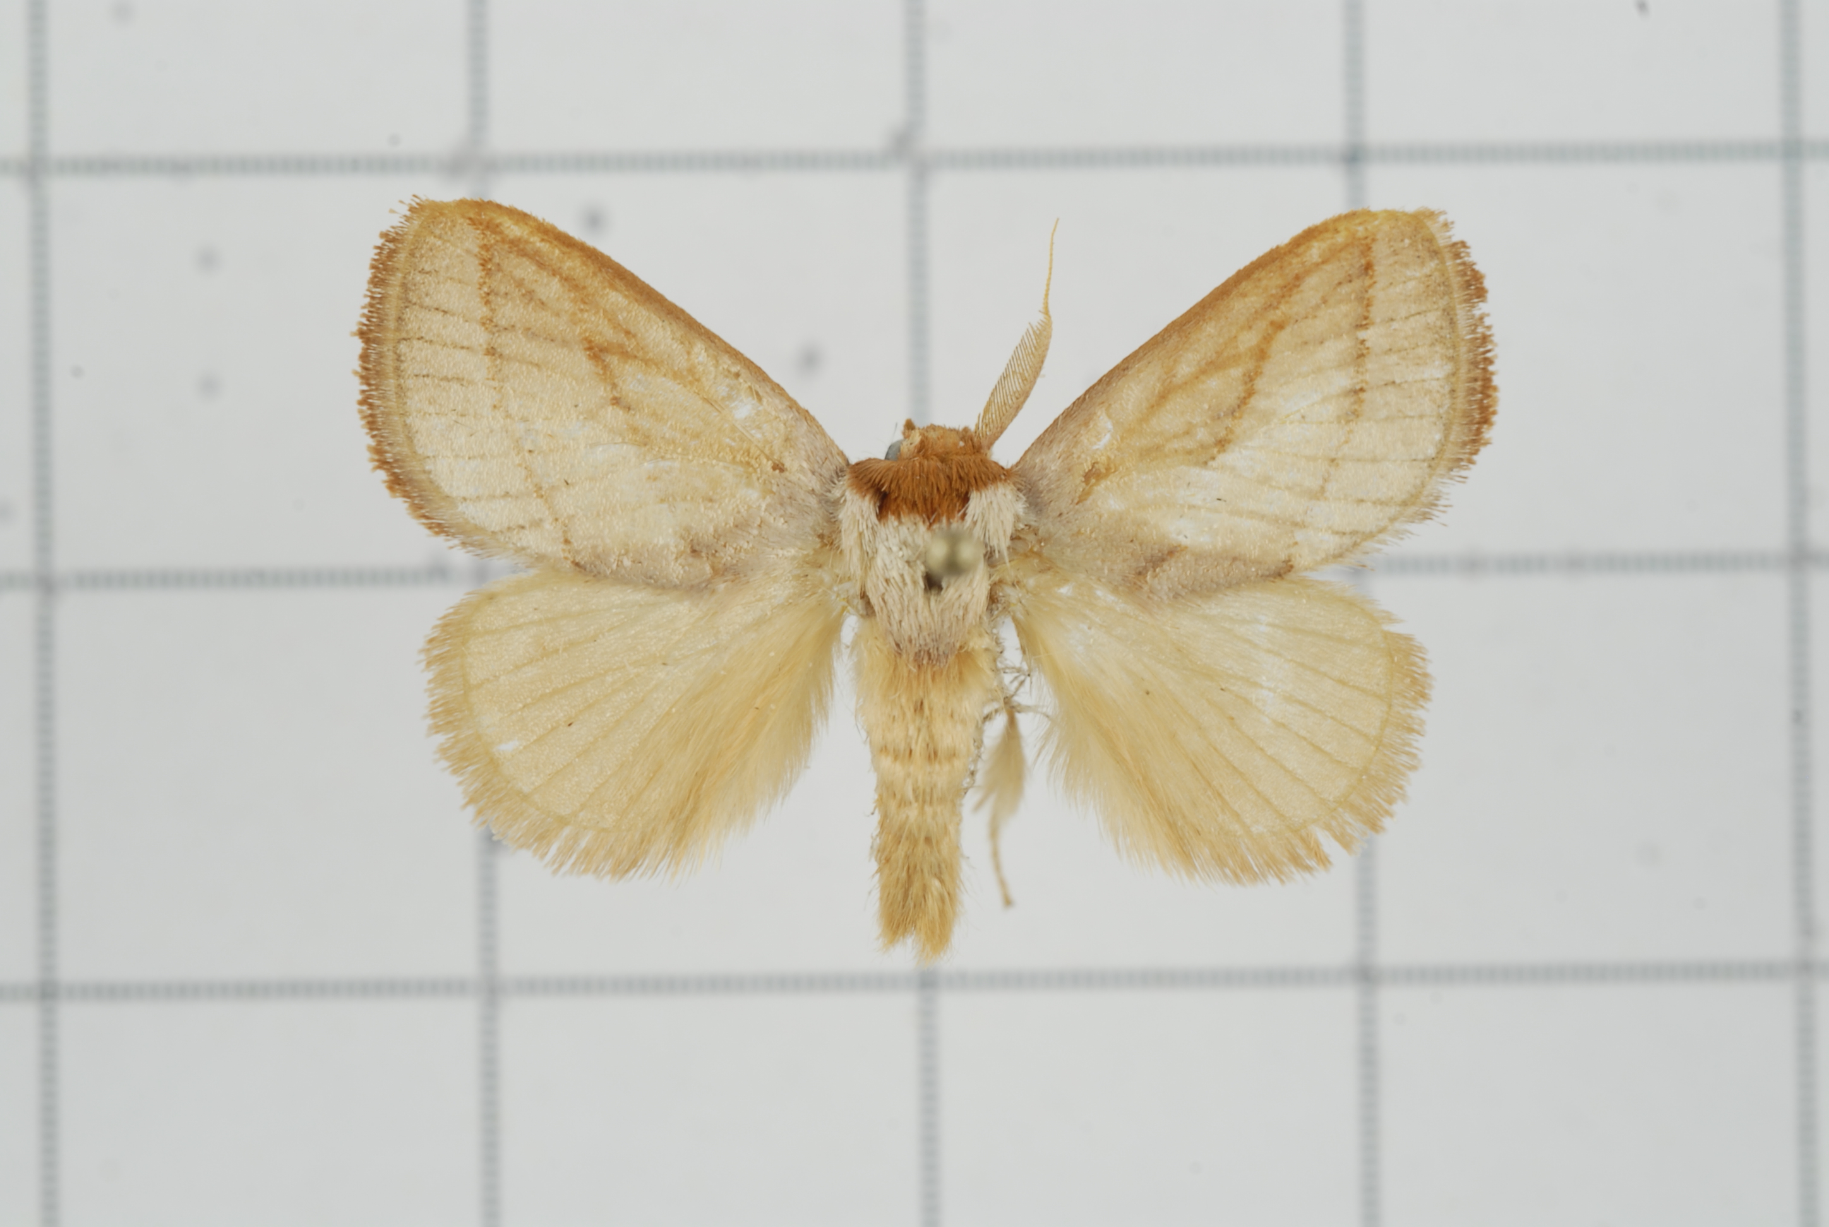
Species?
Cania heppneri
